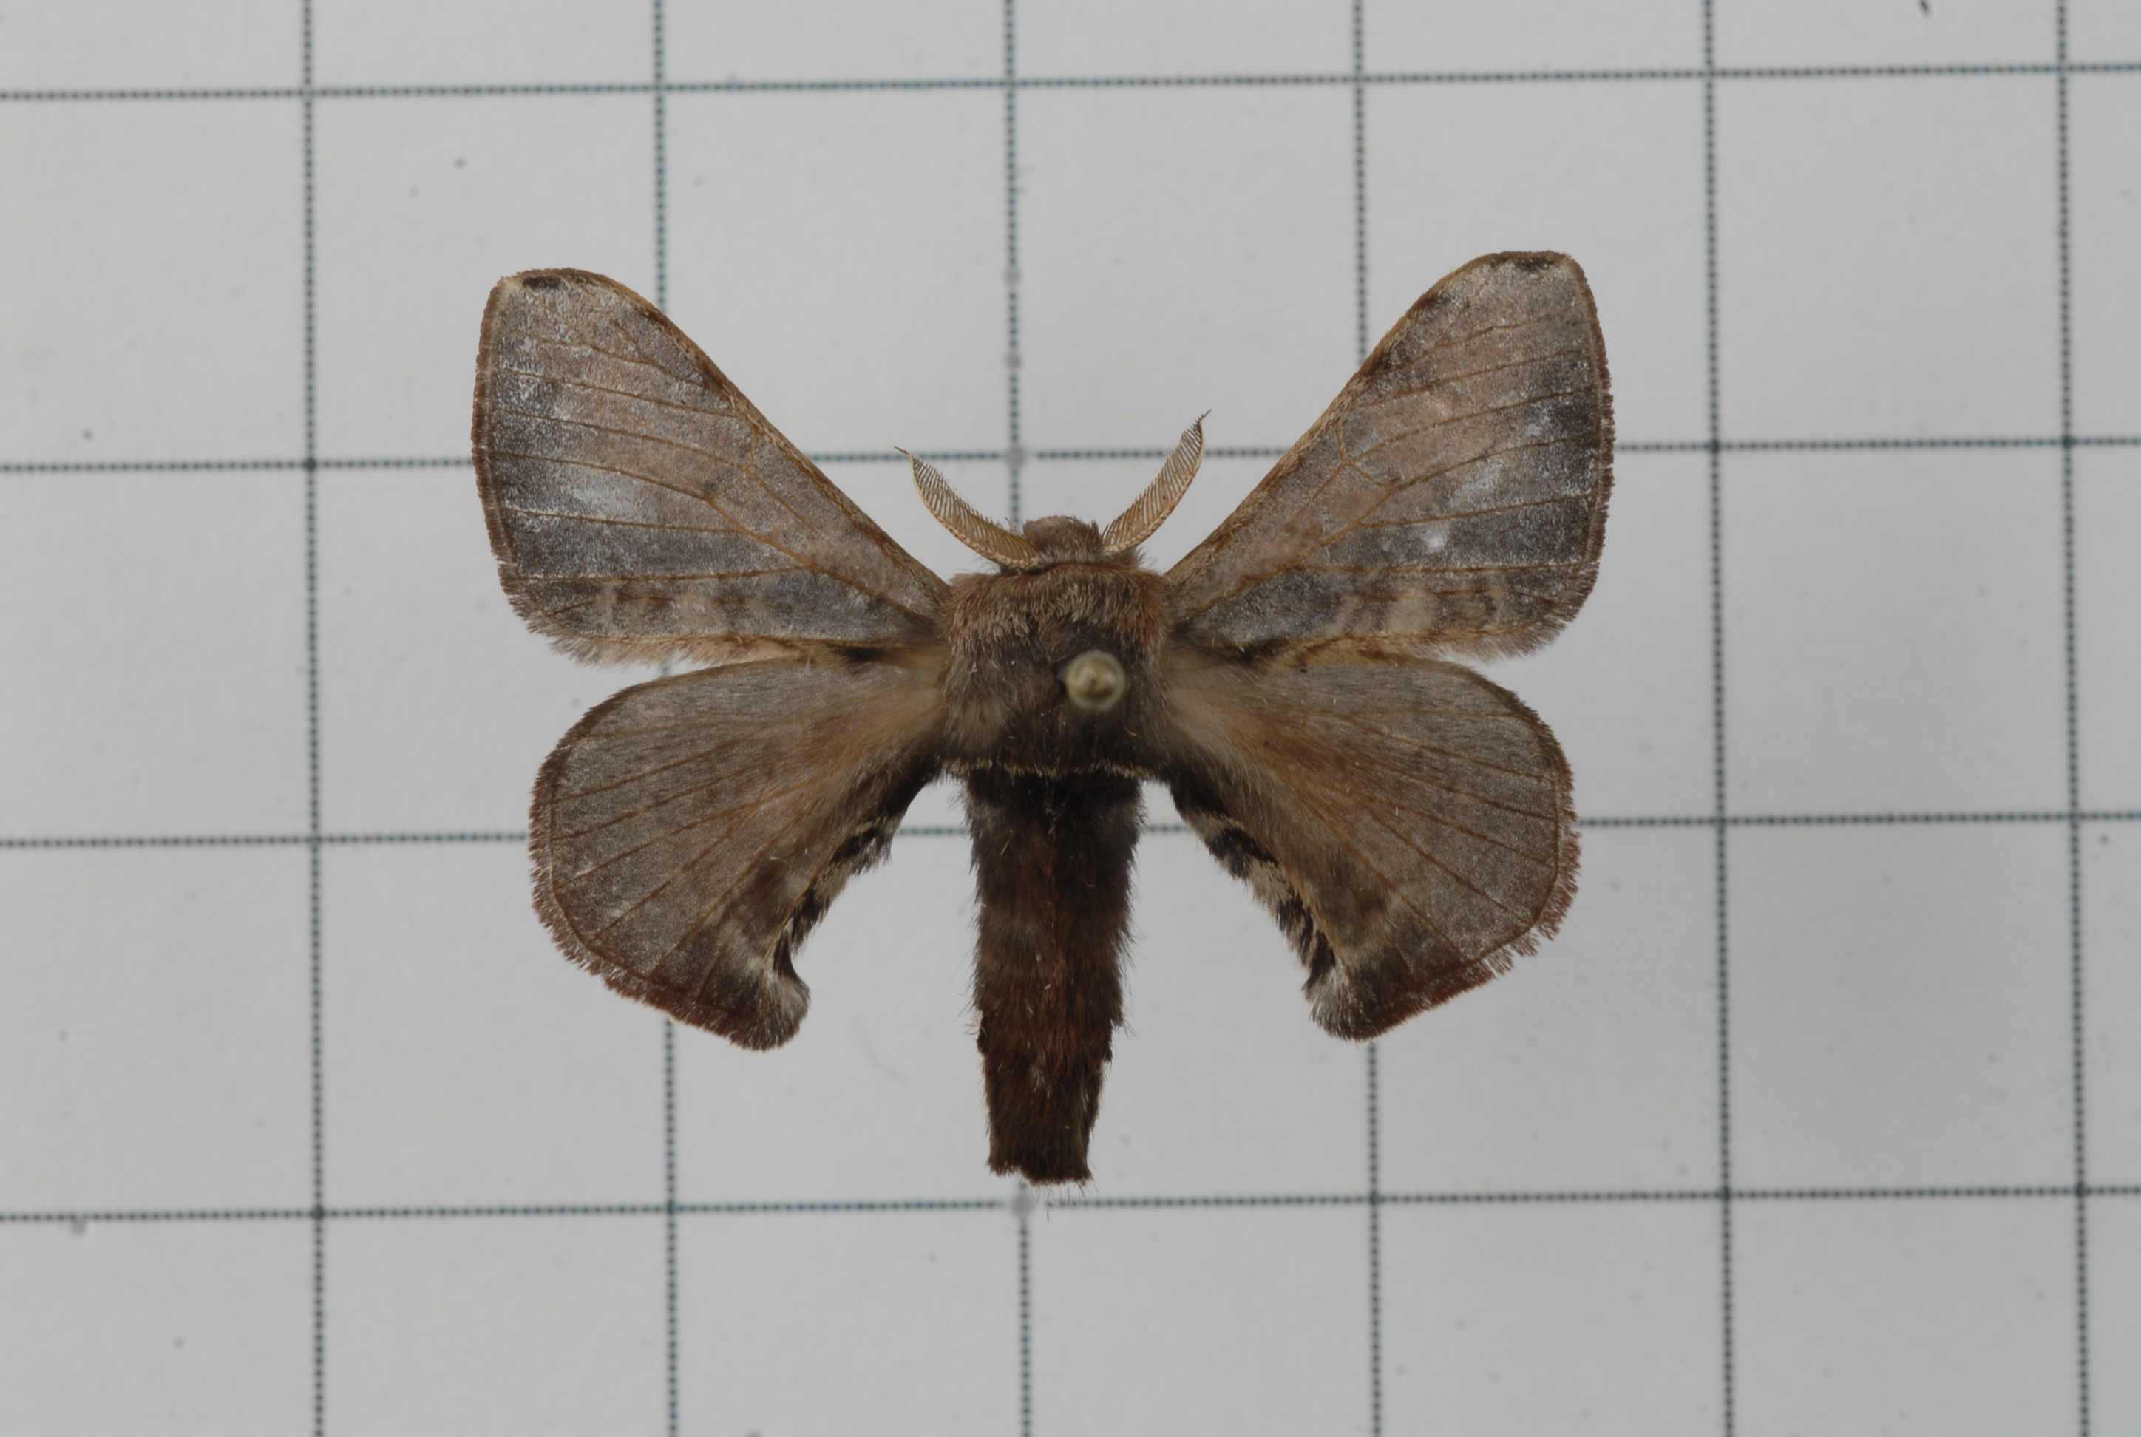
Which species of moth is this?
Triuncina brunnea
